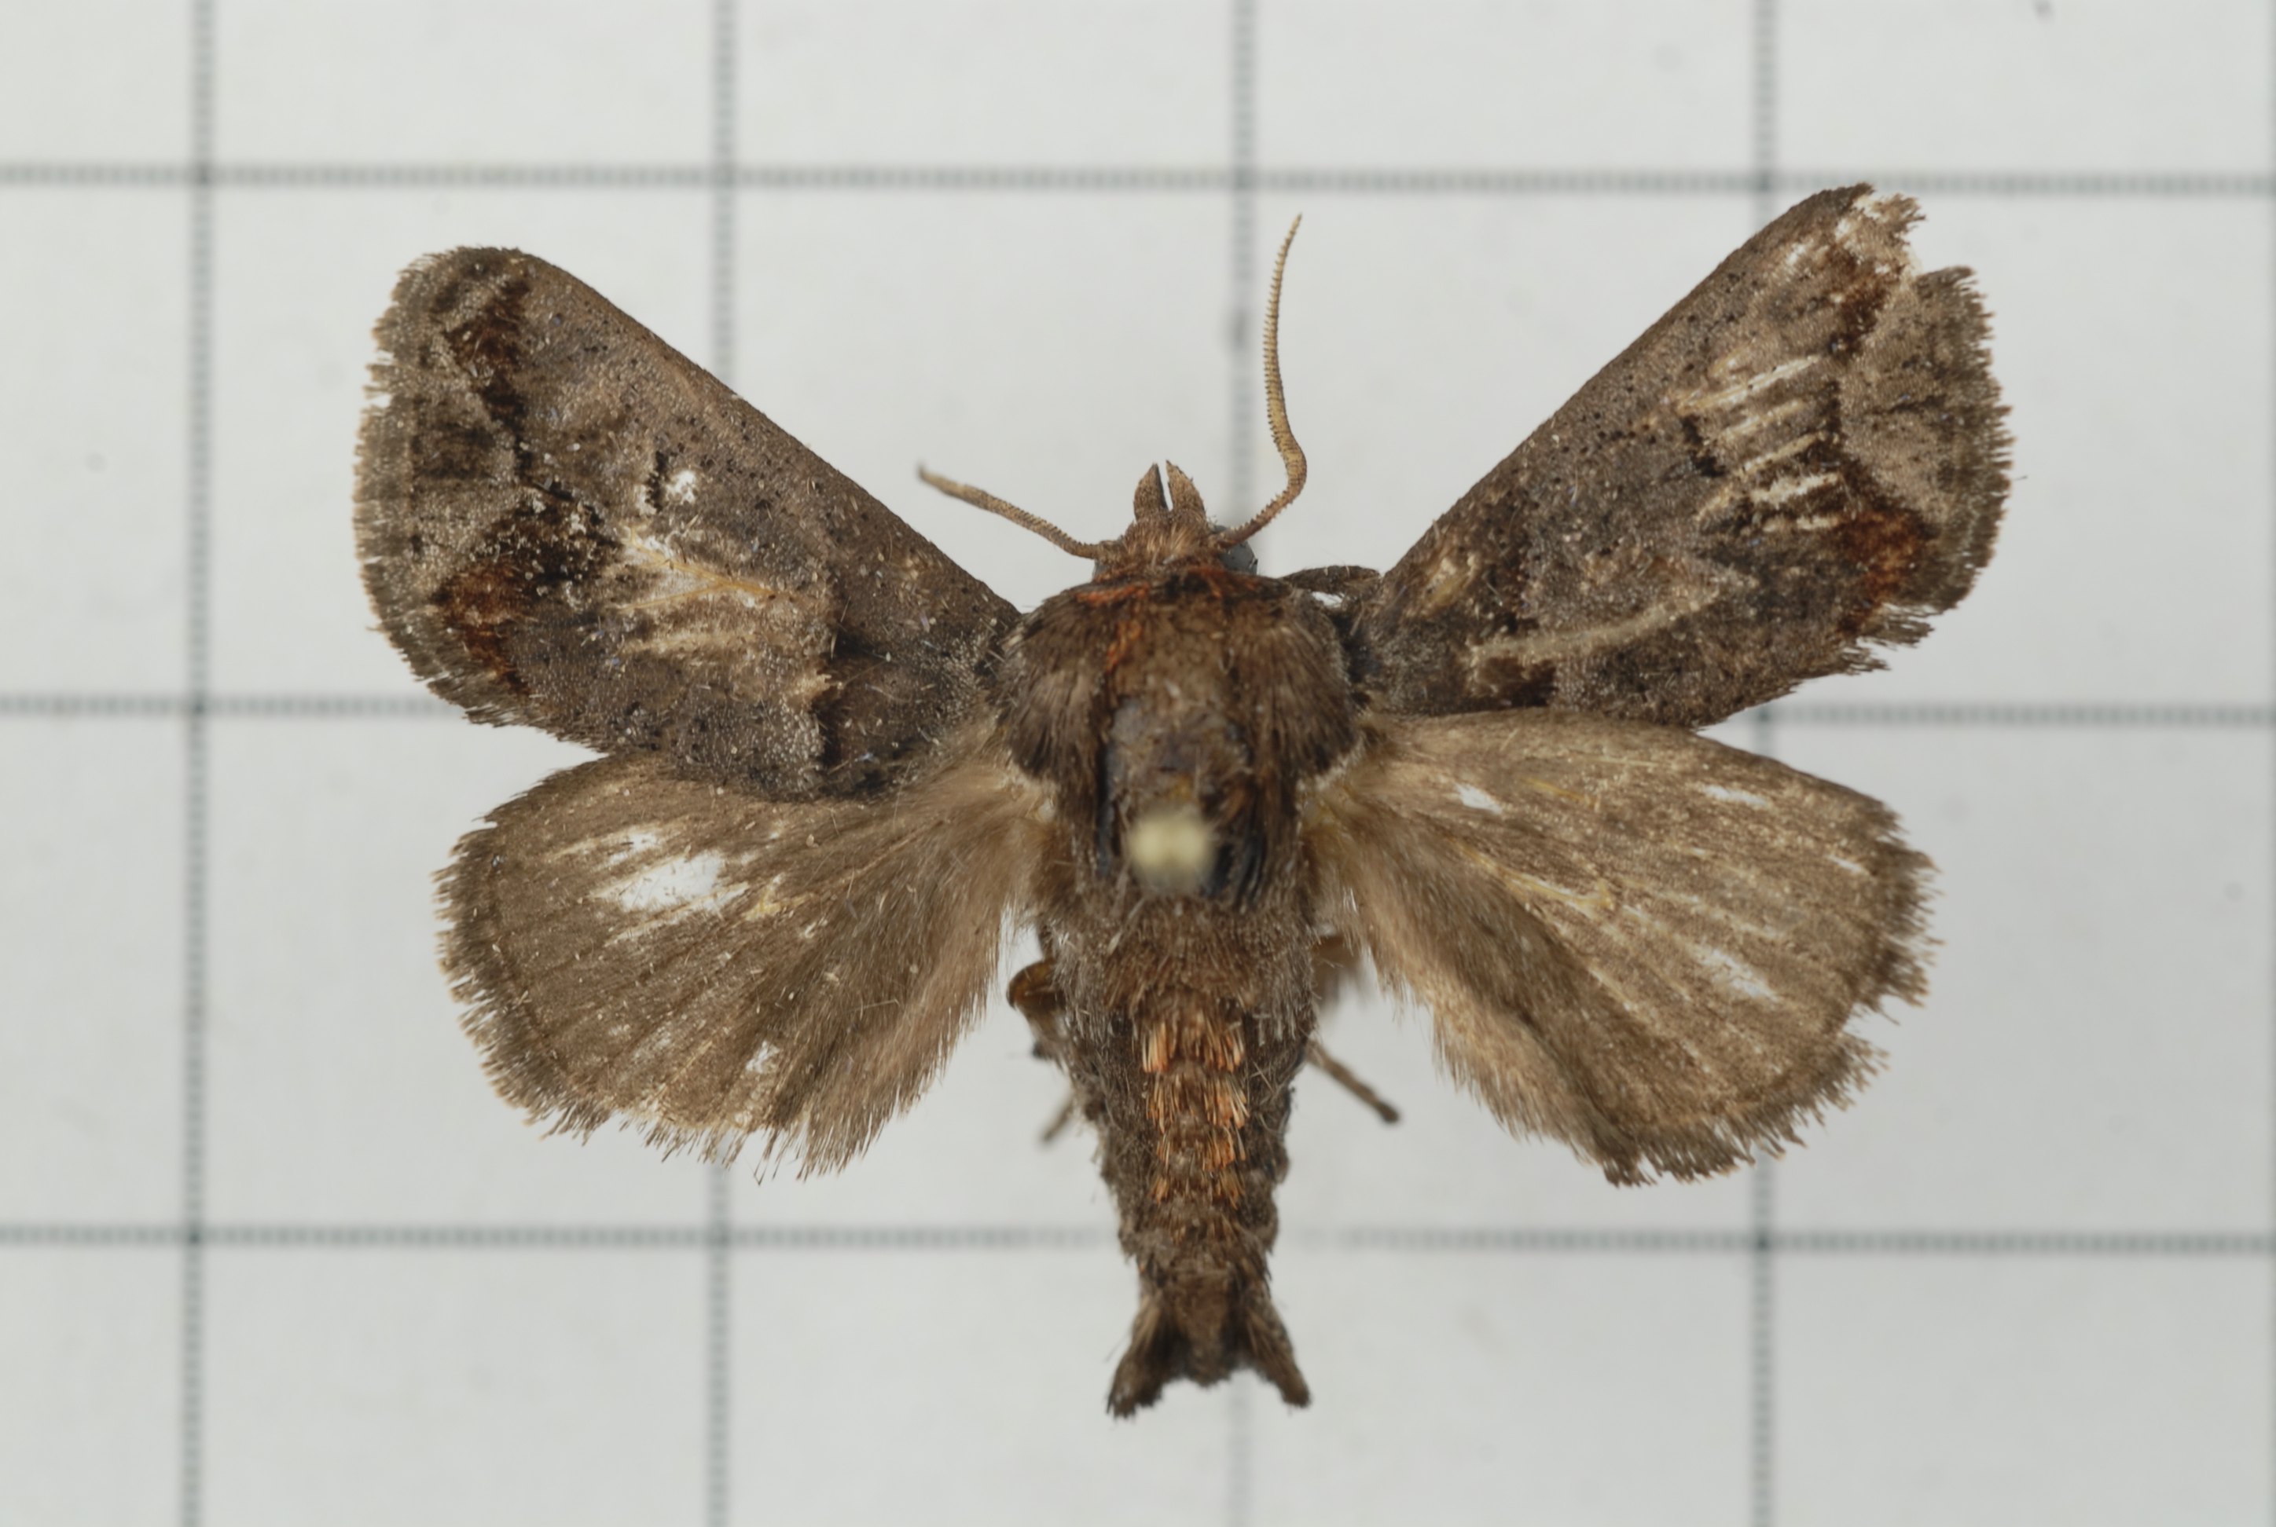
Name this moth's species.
Phlossa conjuncta
